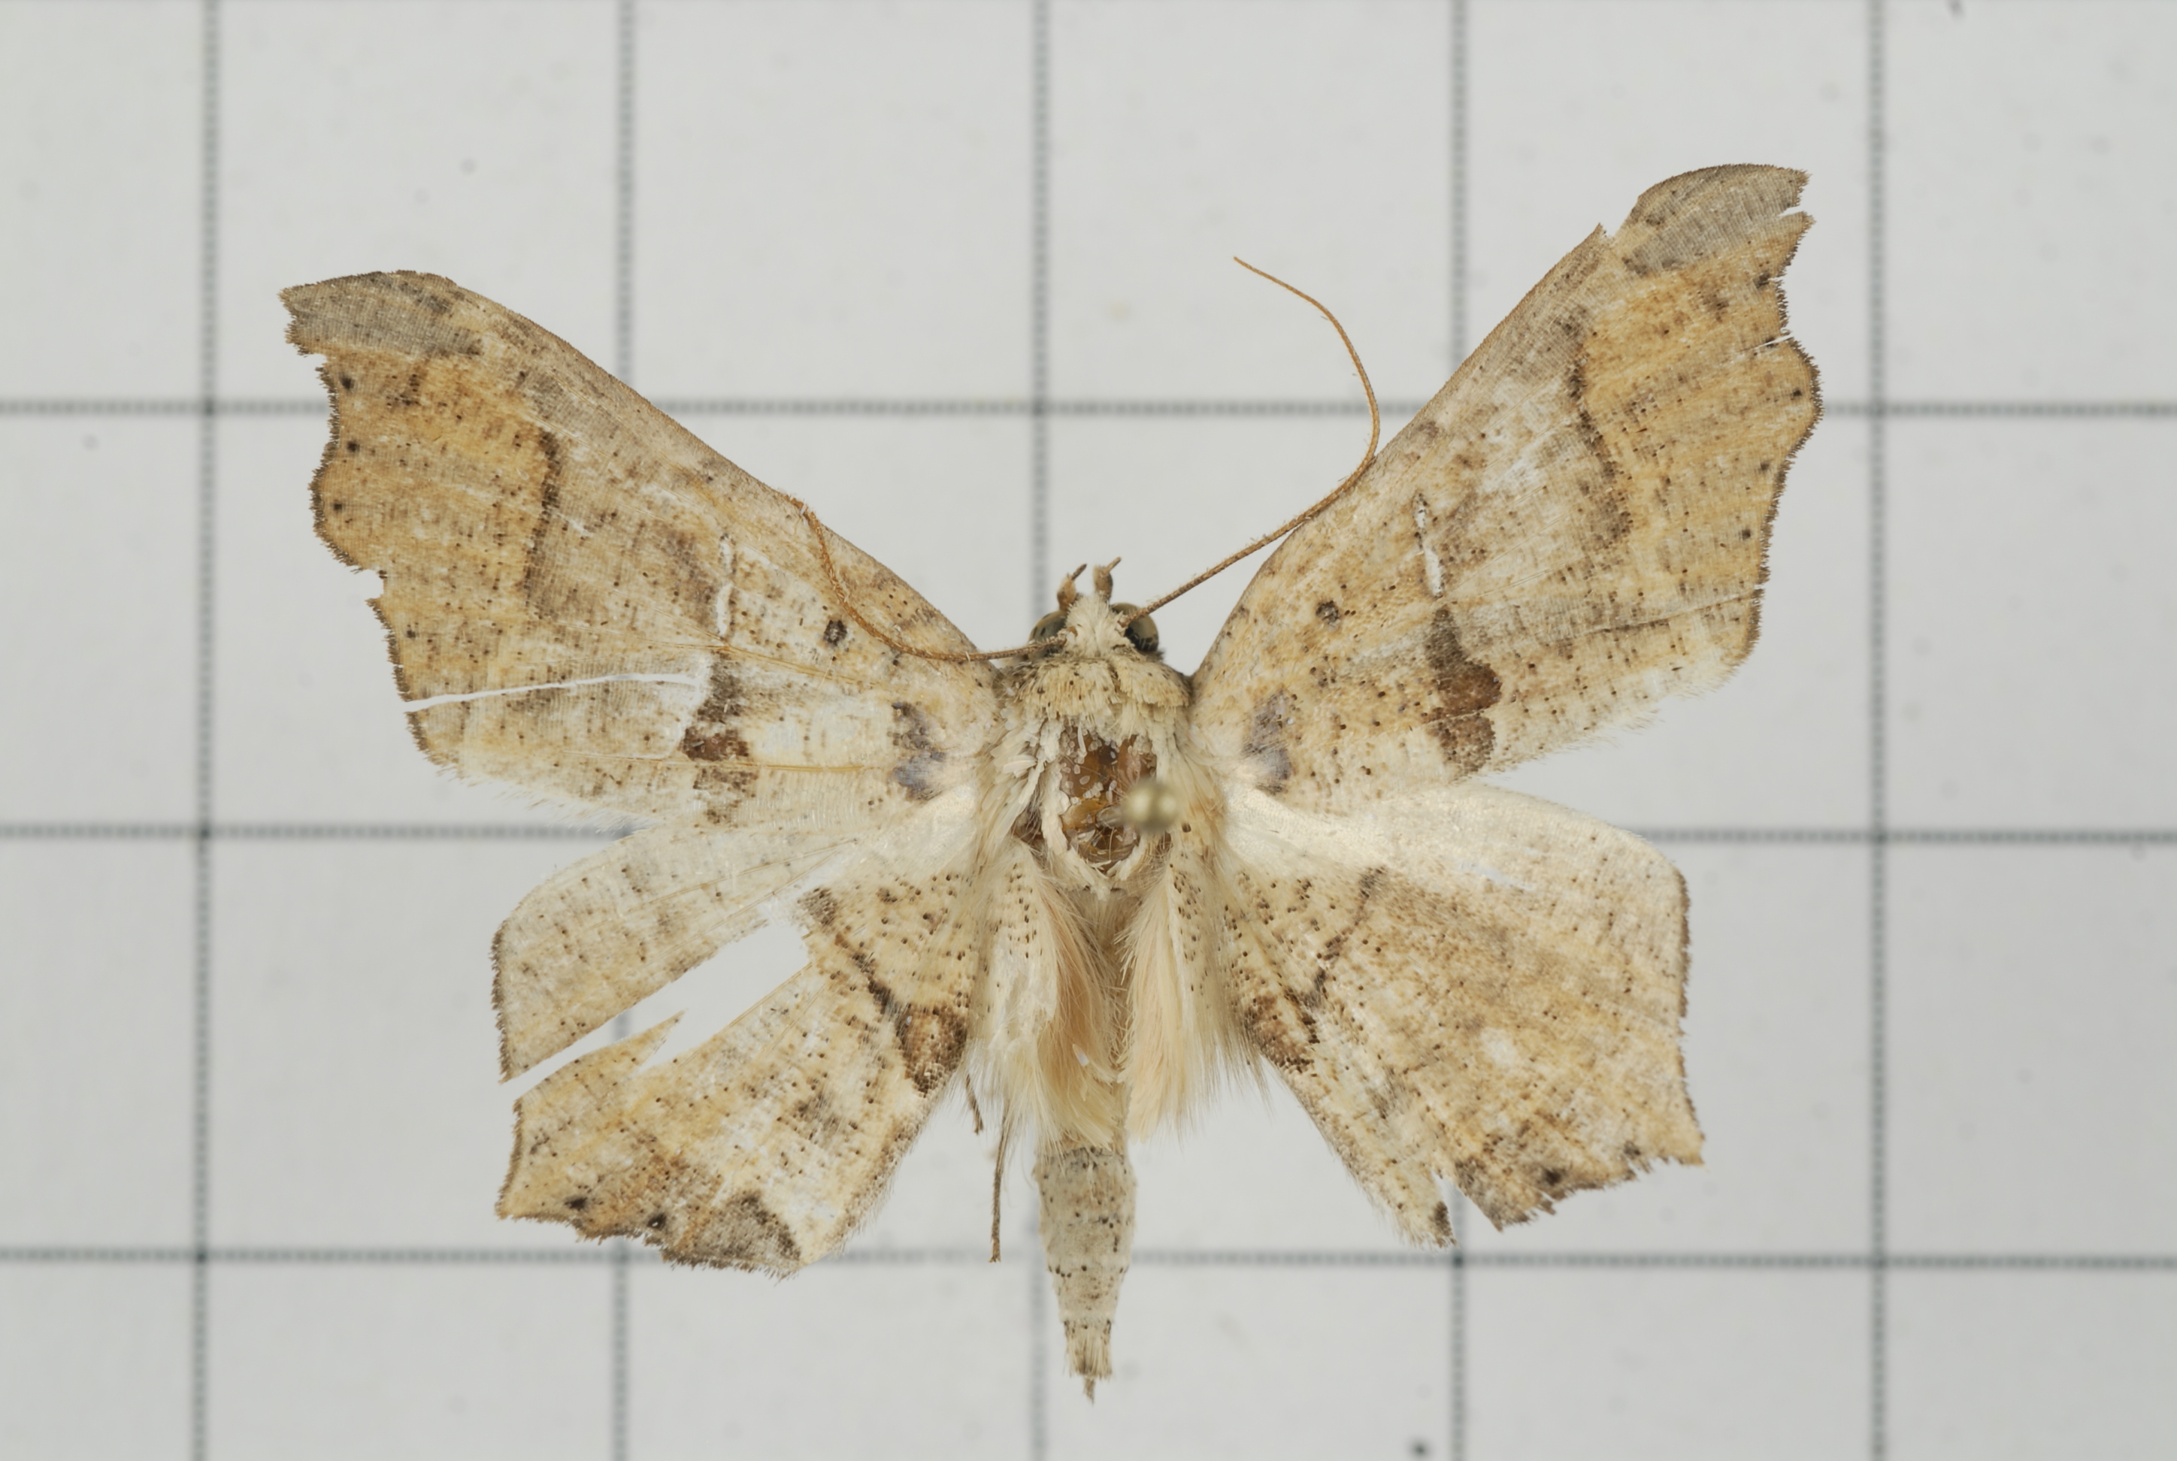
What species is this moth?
Semiothisops macariata
